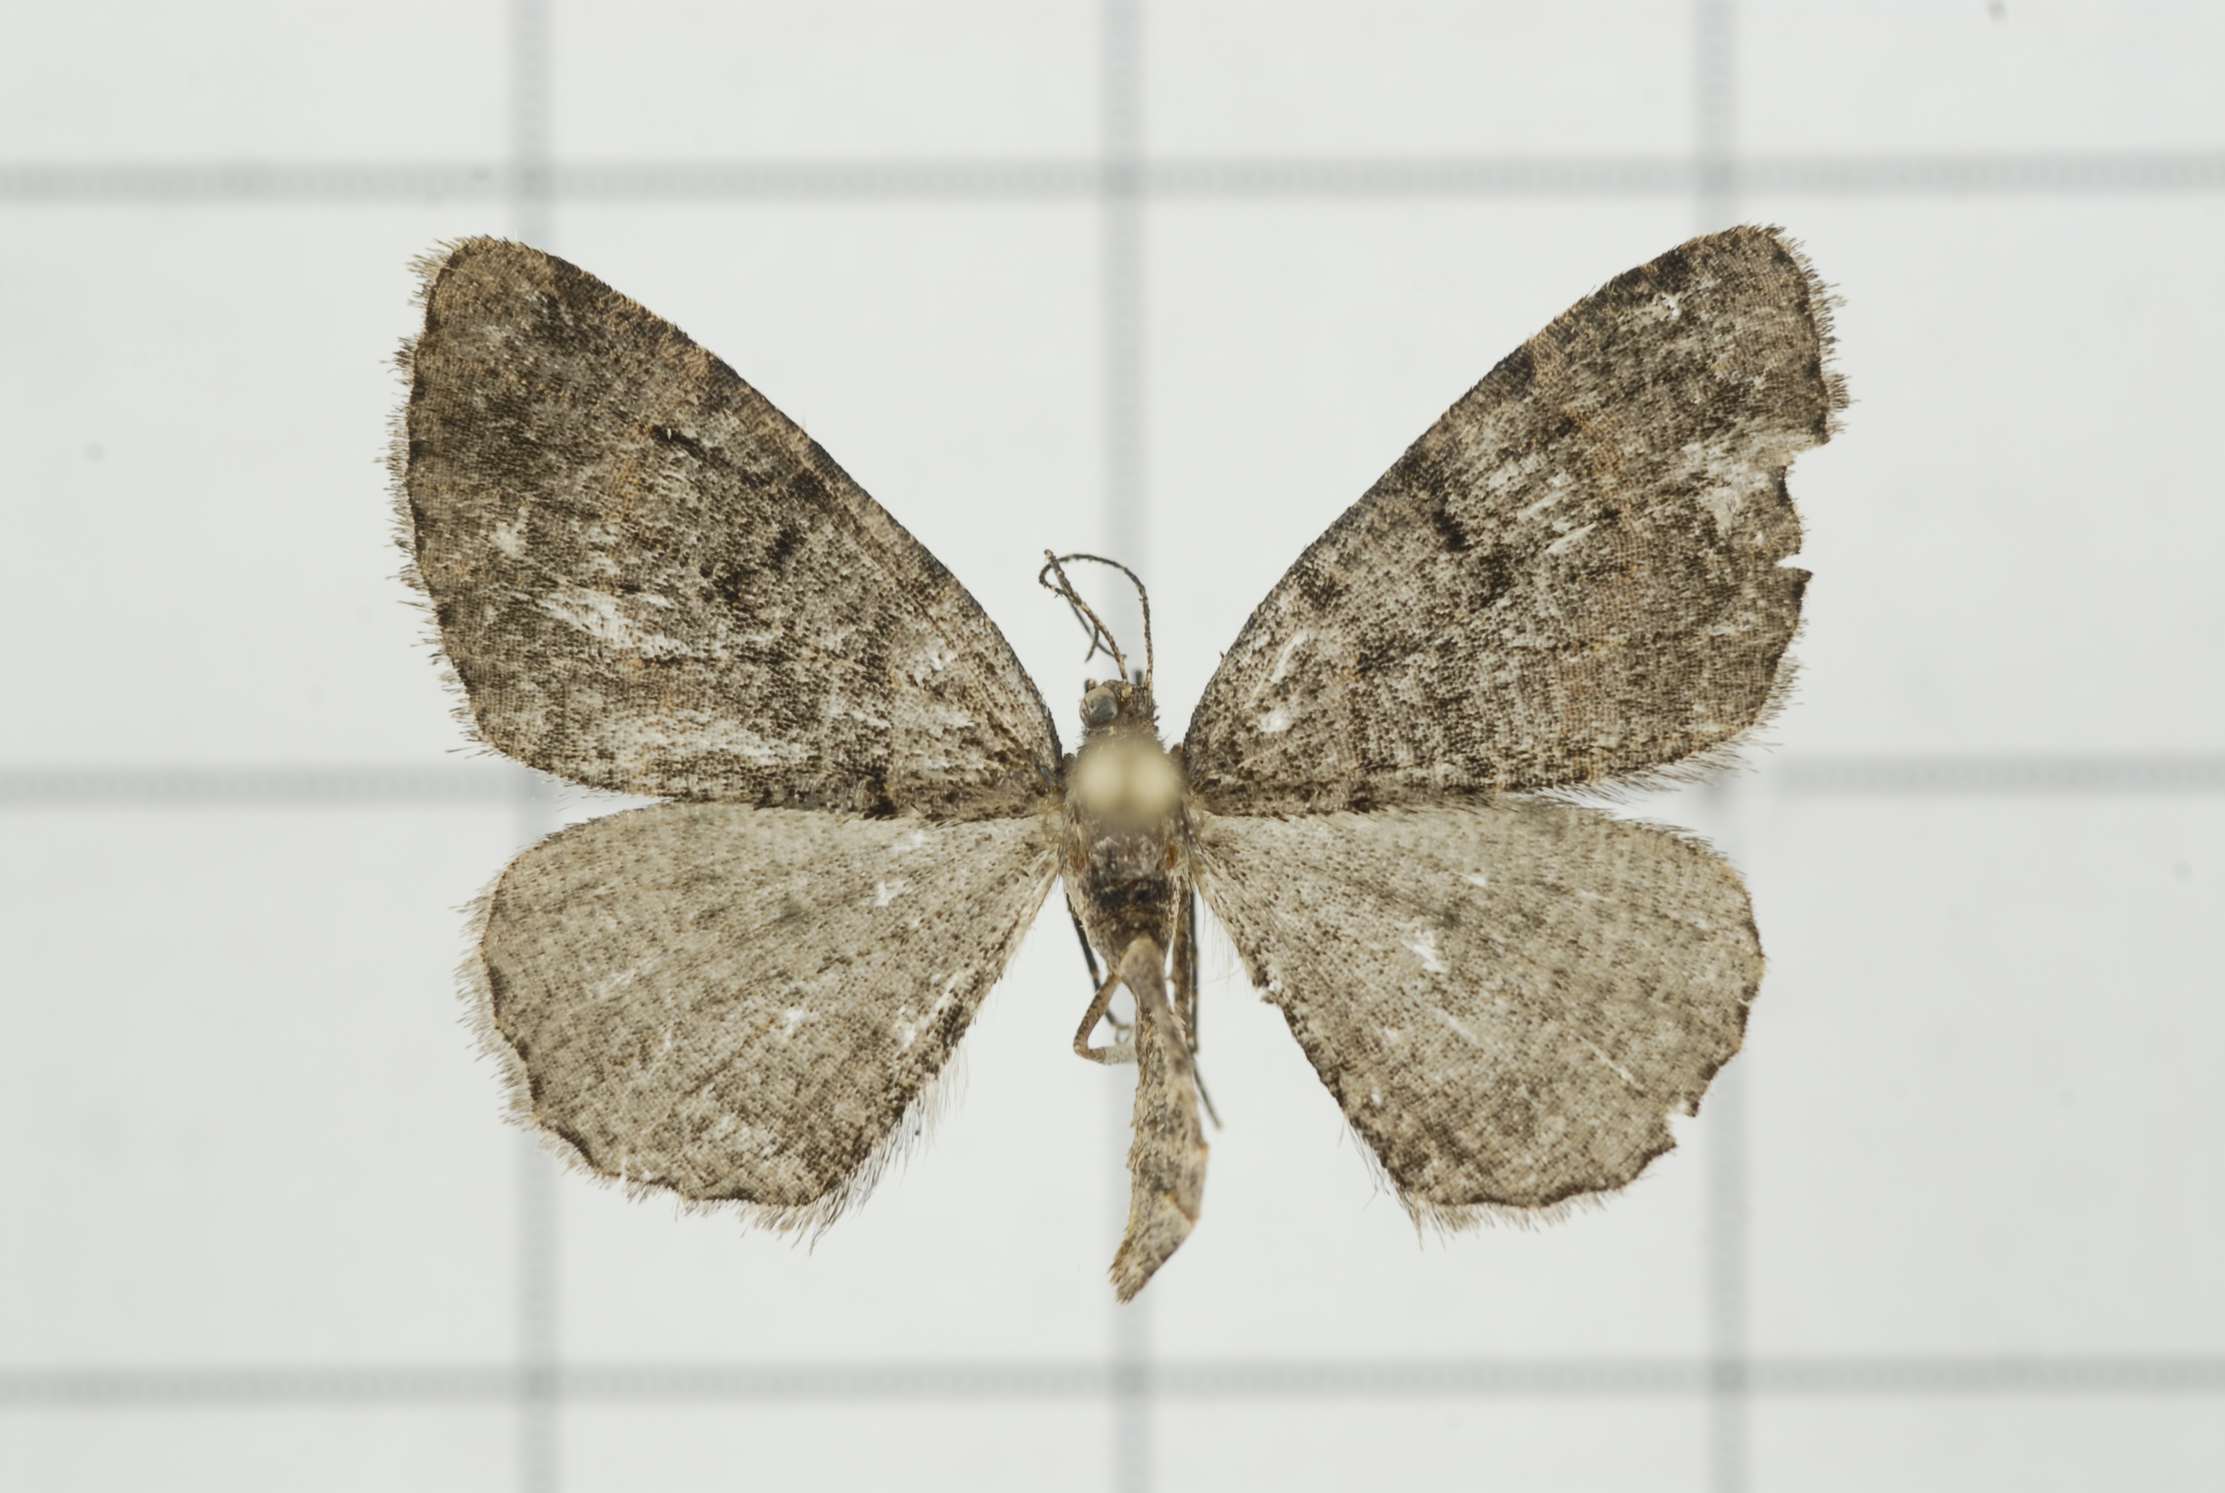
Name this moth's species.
Anectropis fumigata
